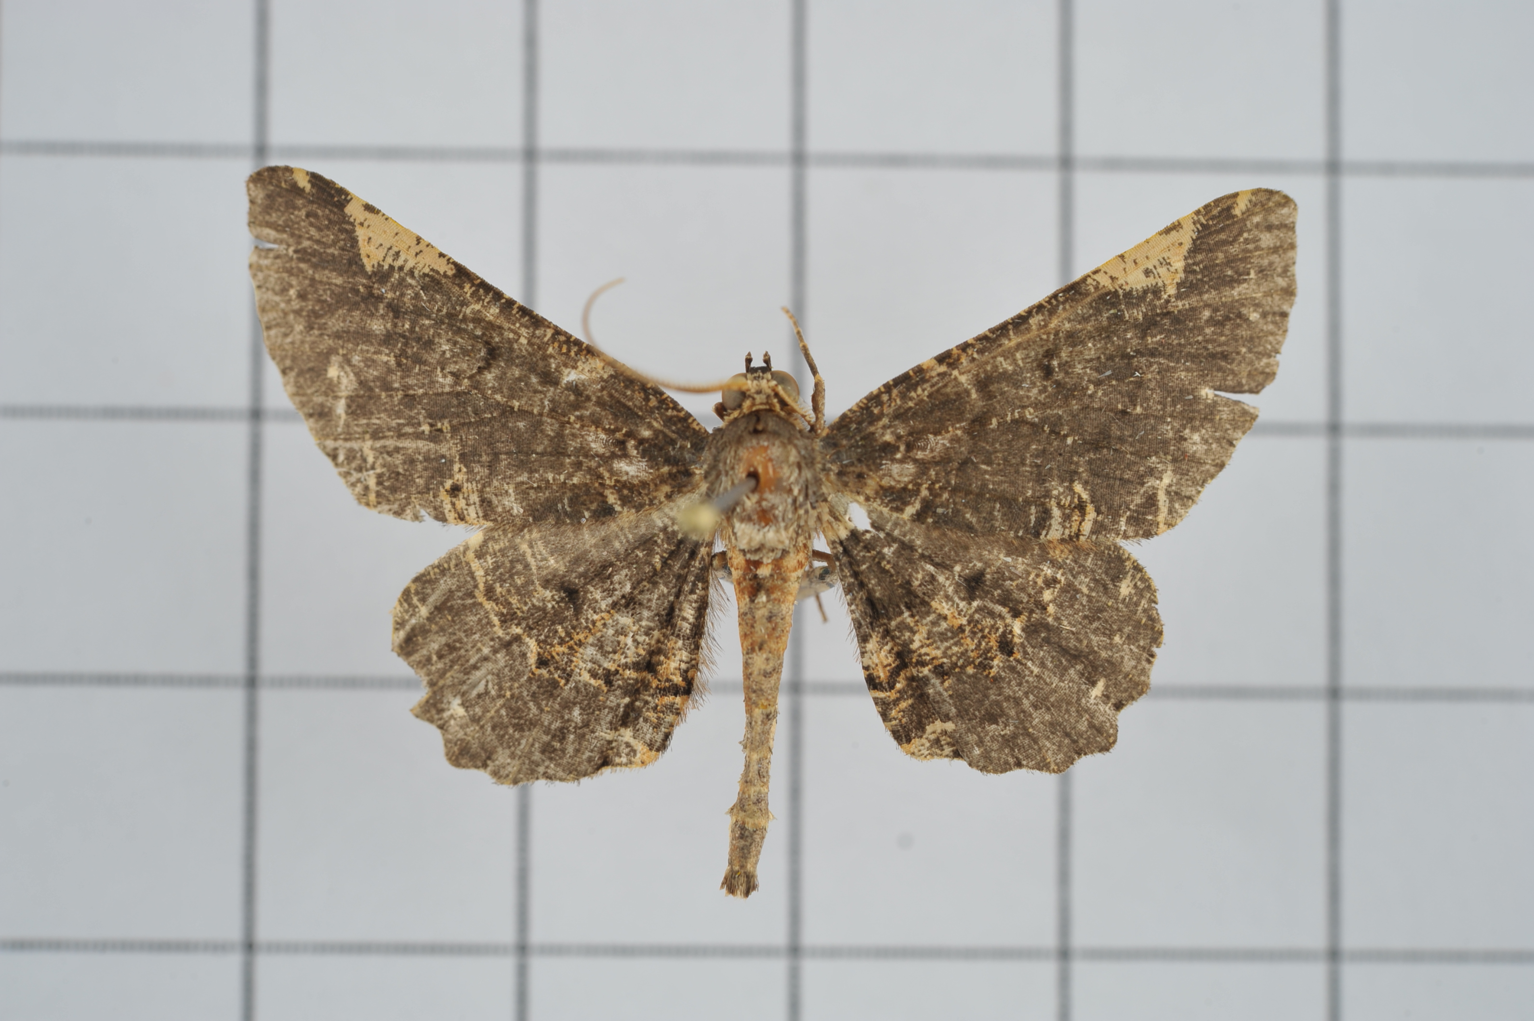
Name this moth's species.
Abaciscus changi
